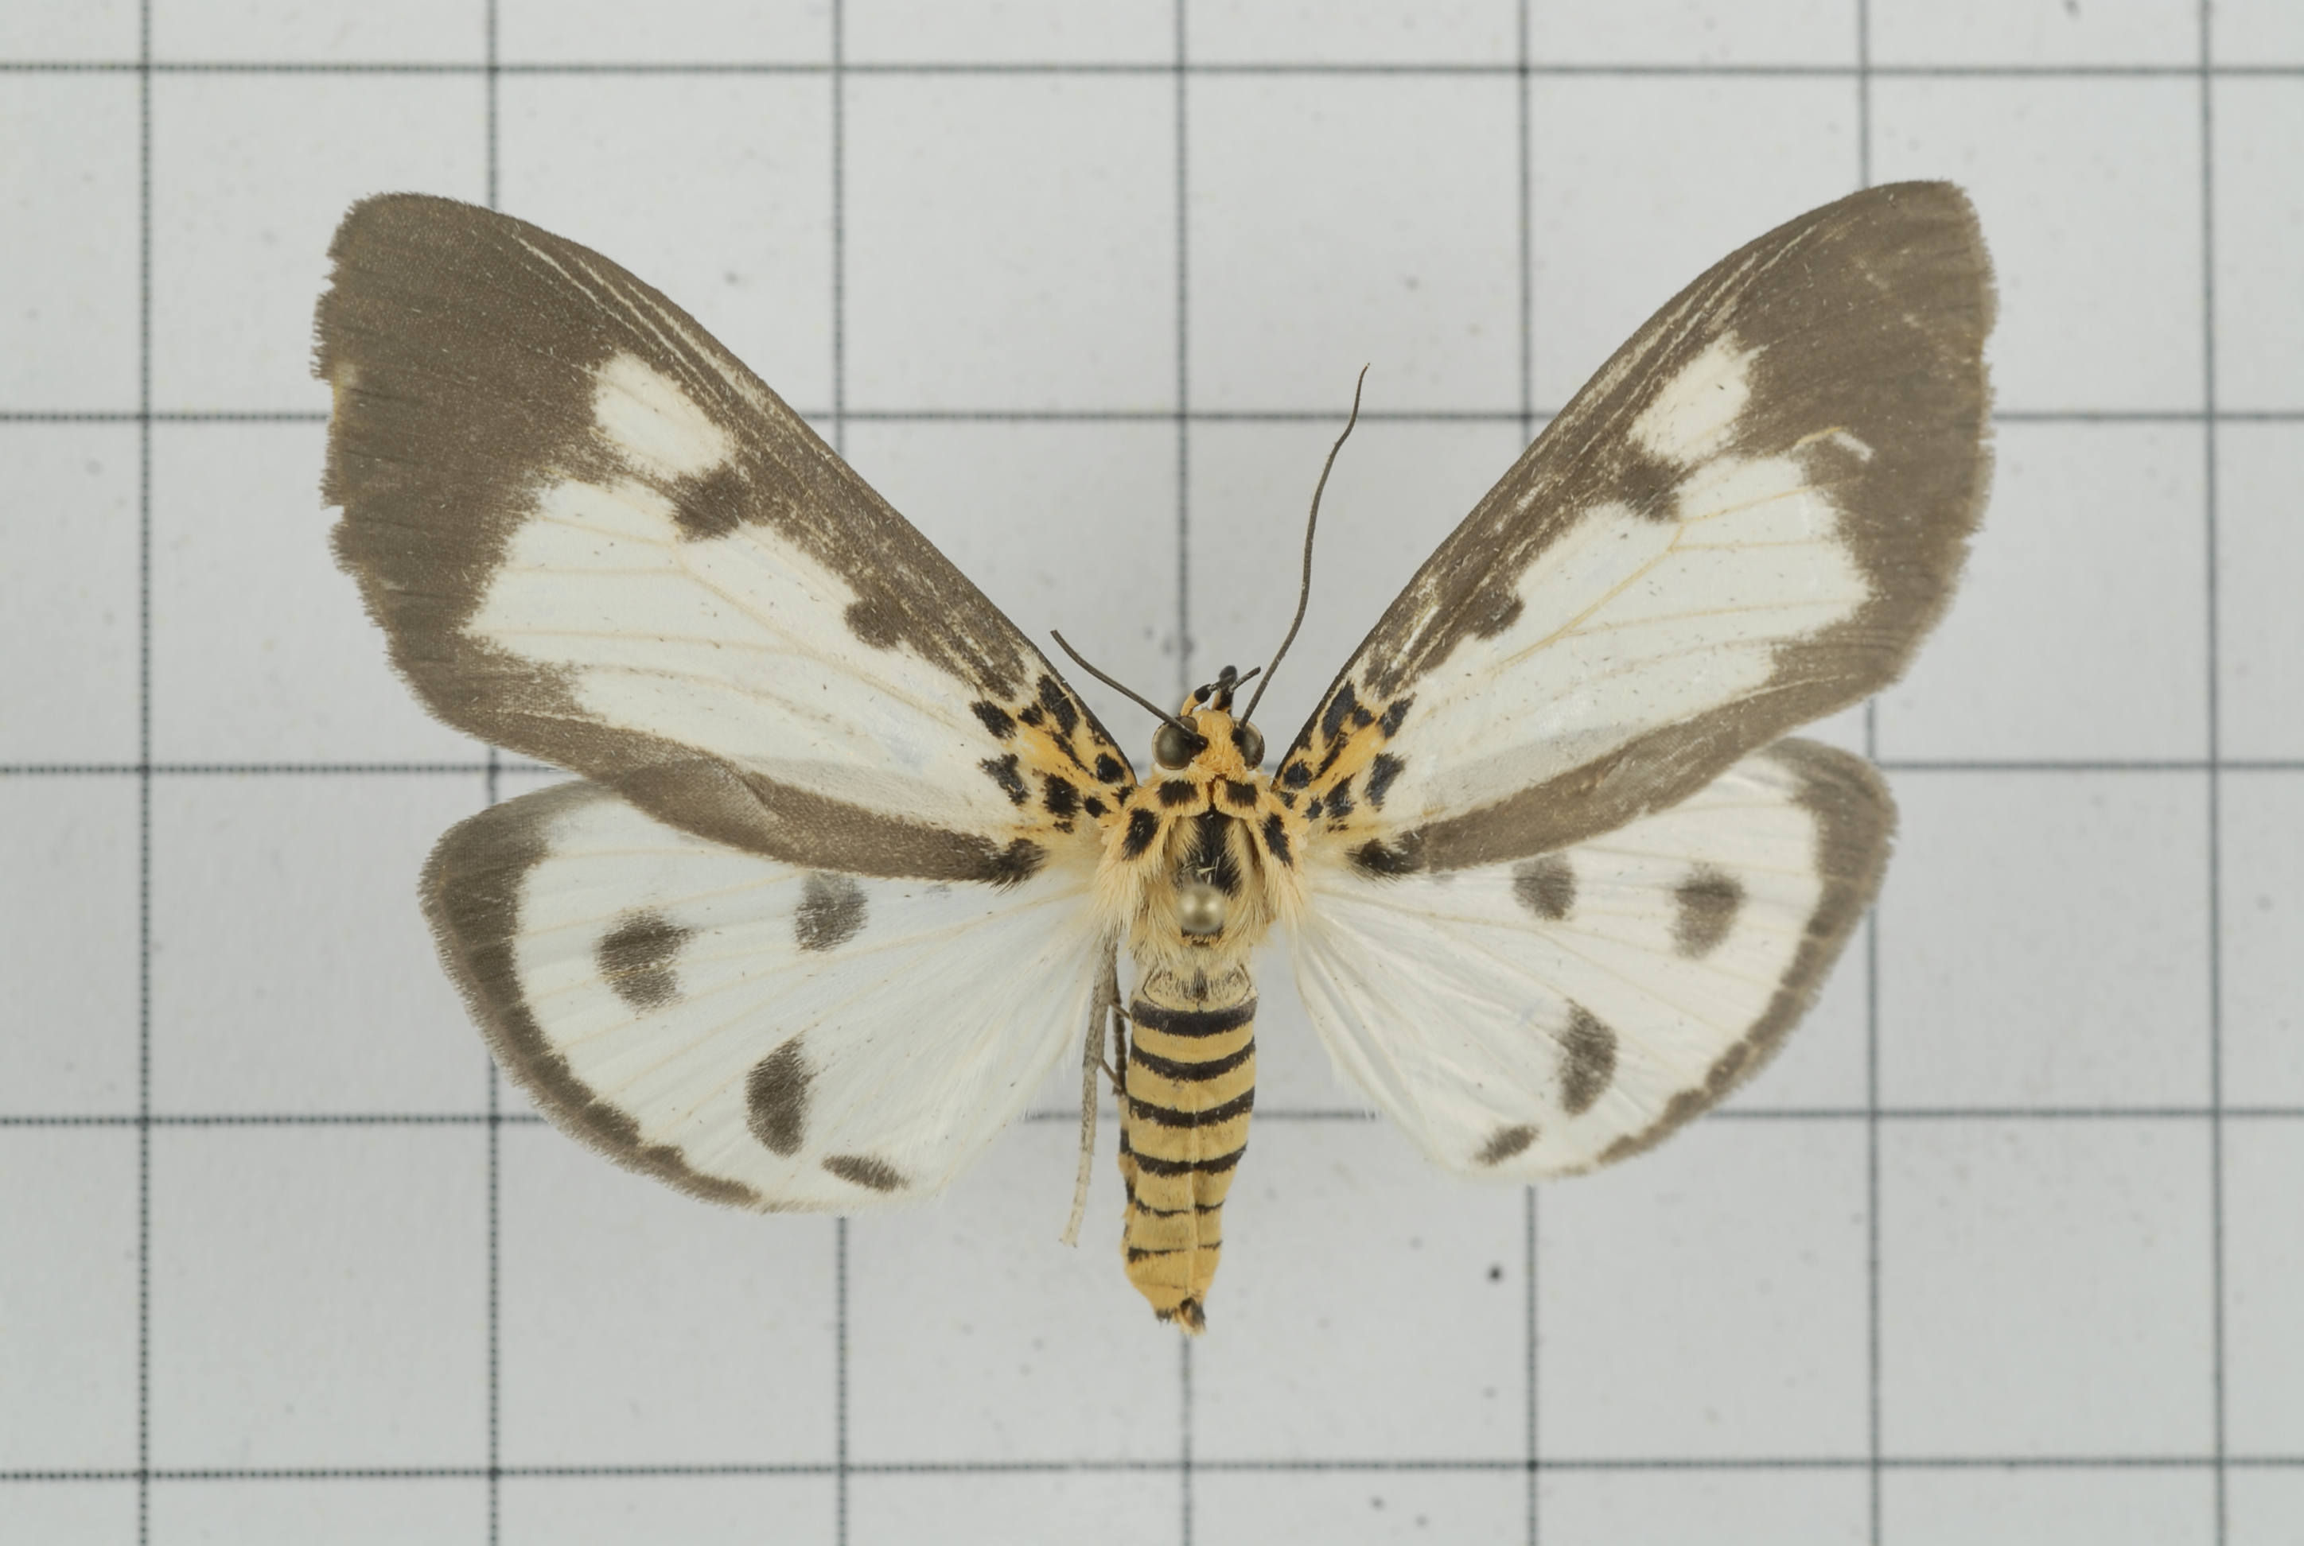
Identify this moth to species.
Asota plana lacteata
